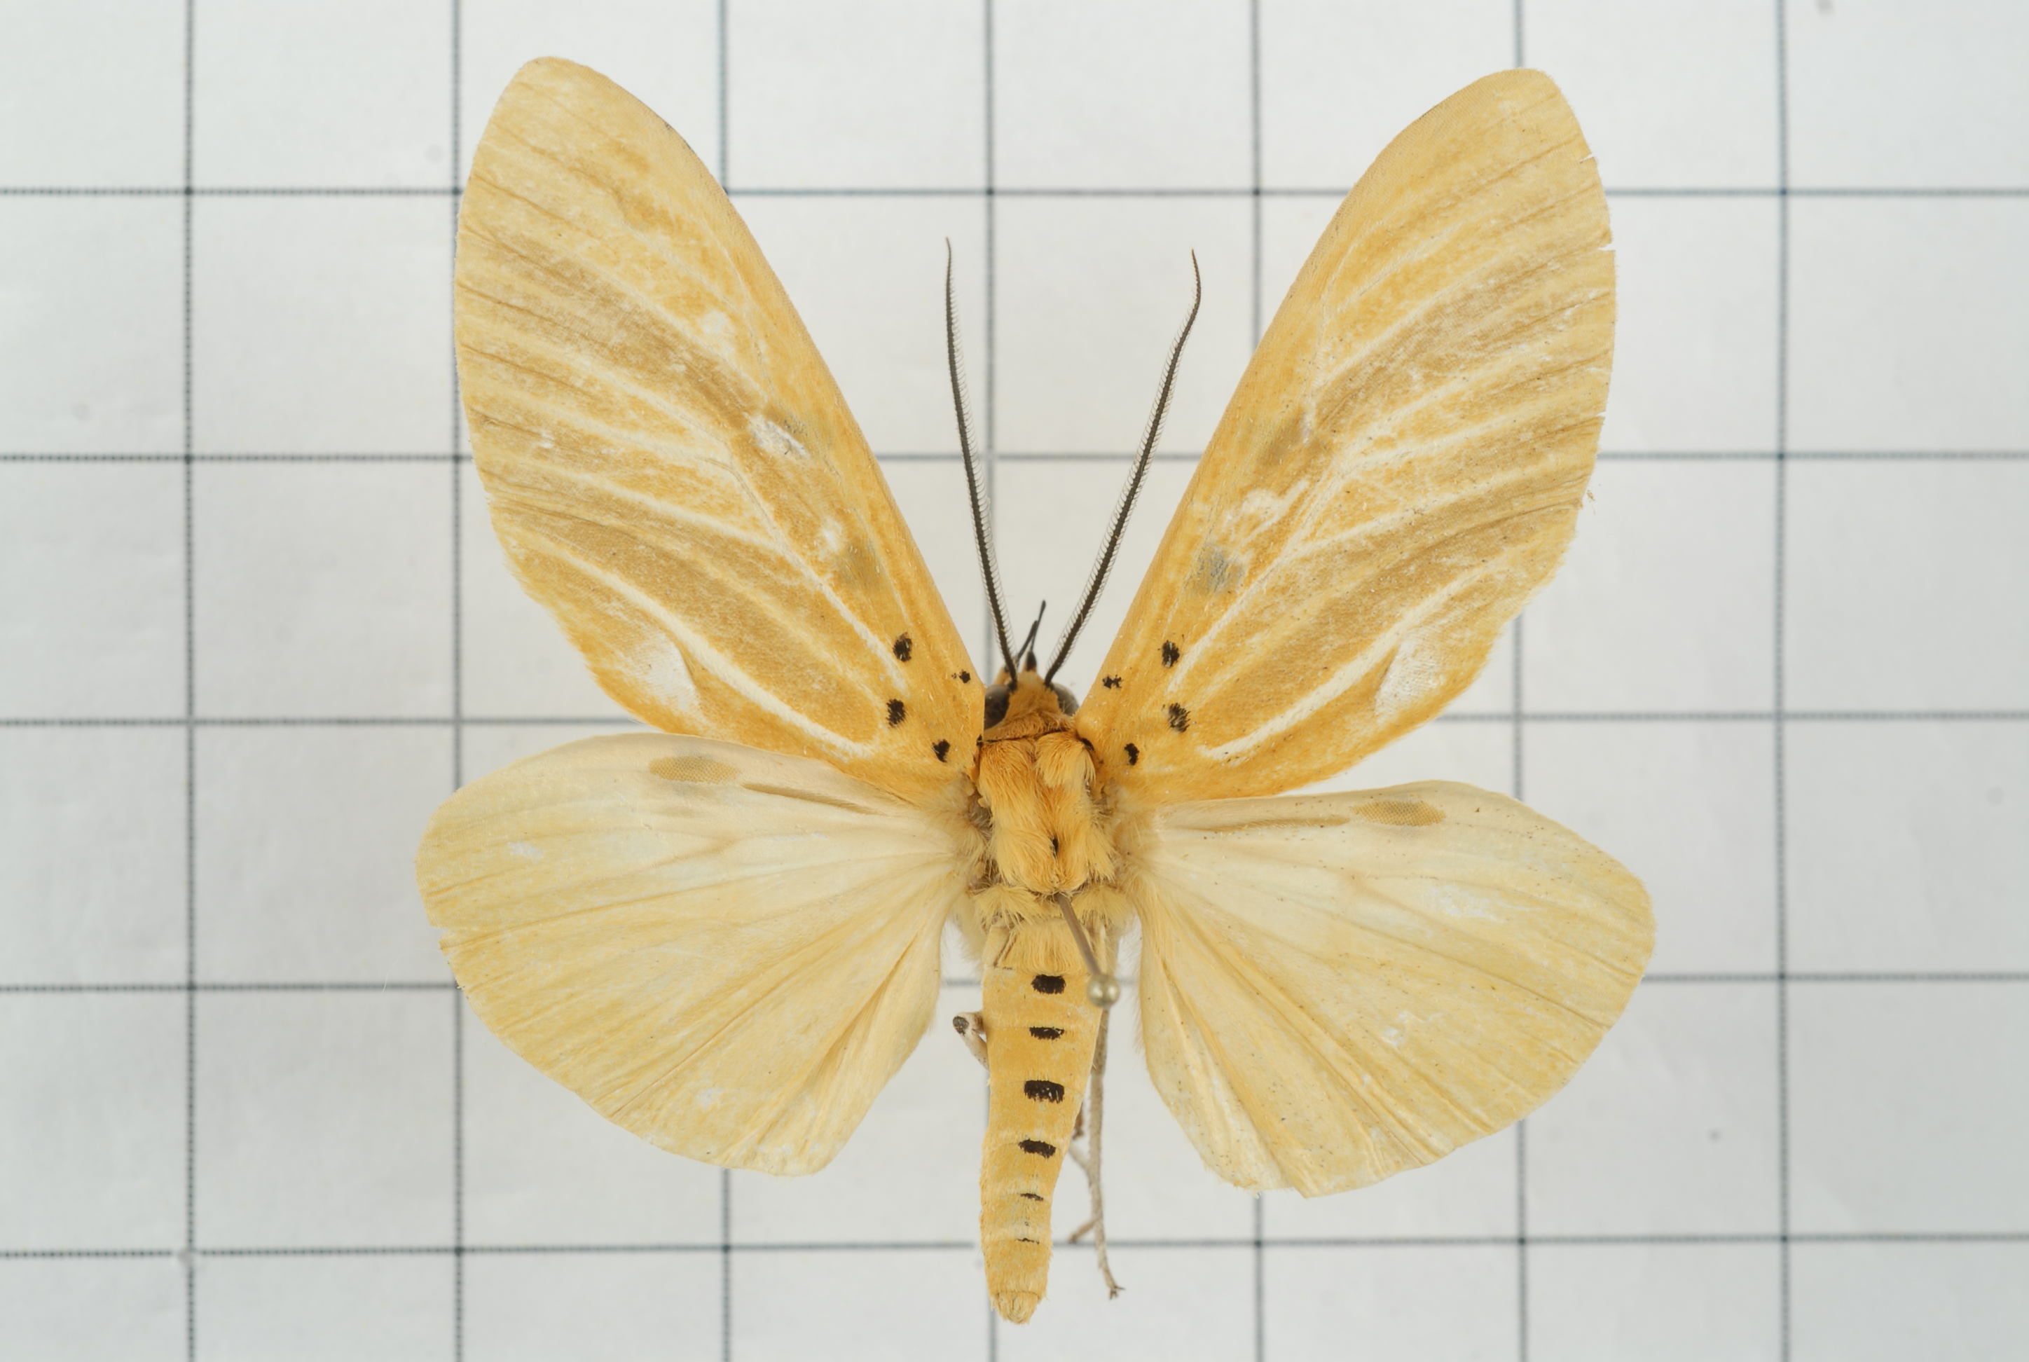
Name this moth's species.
Asota egens confinis
